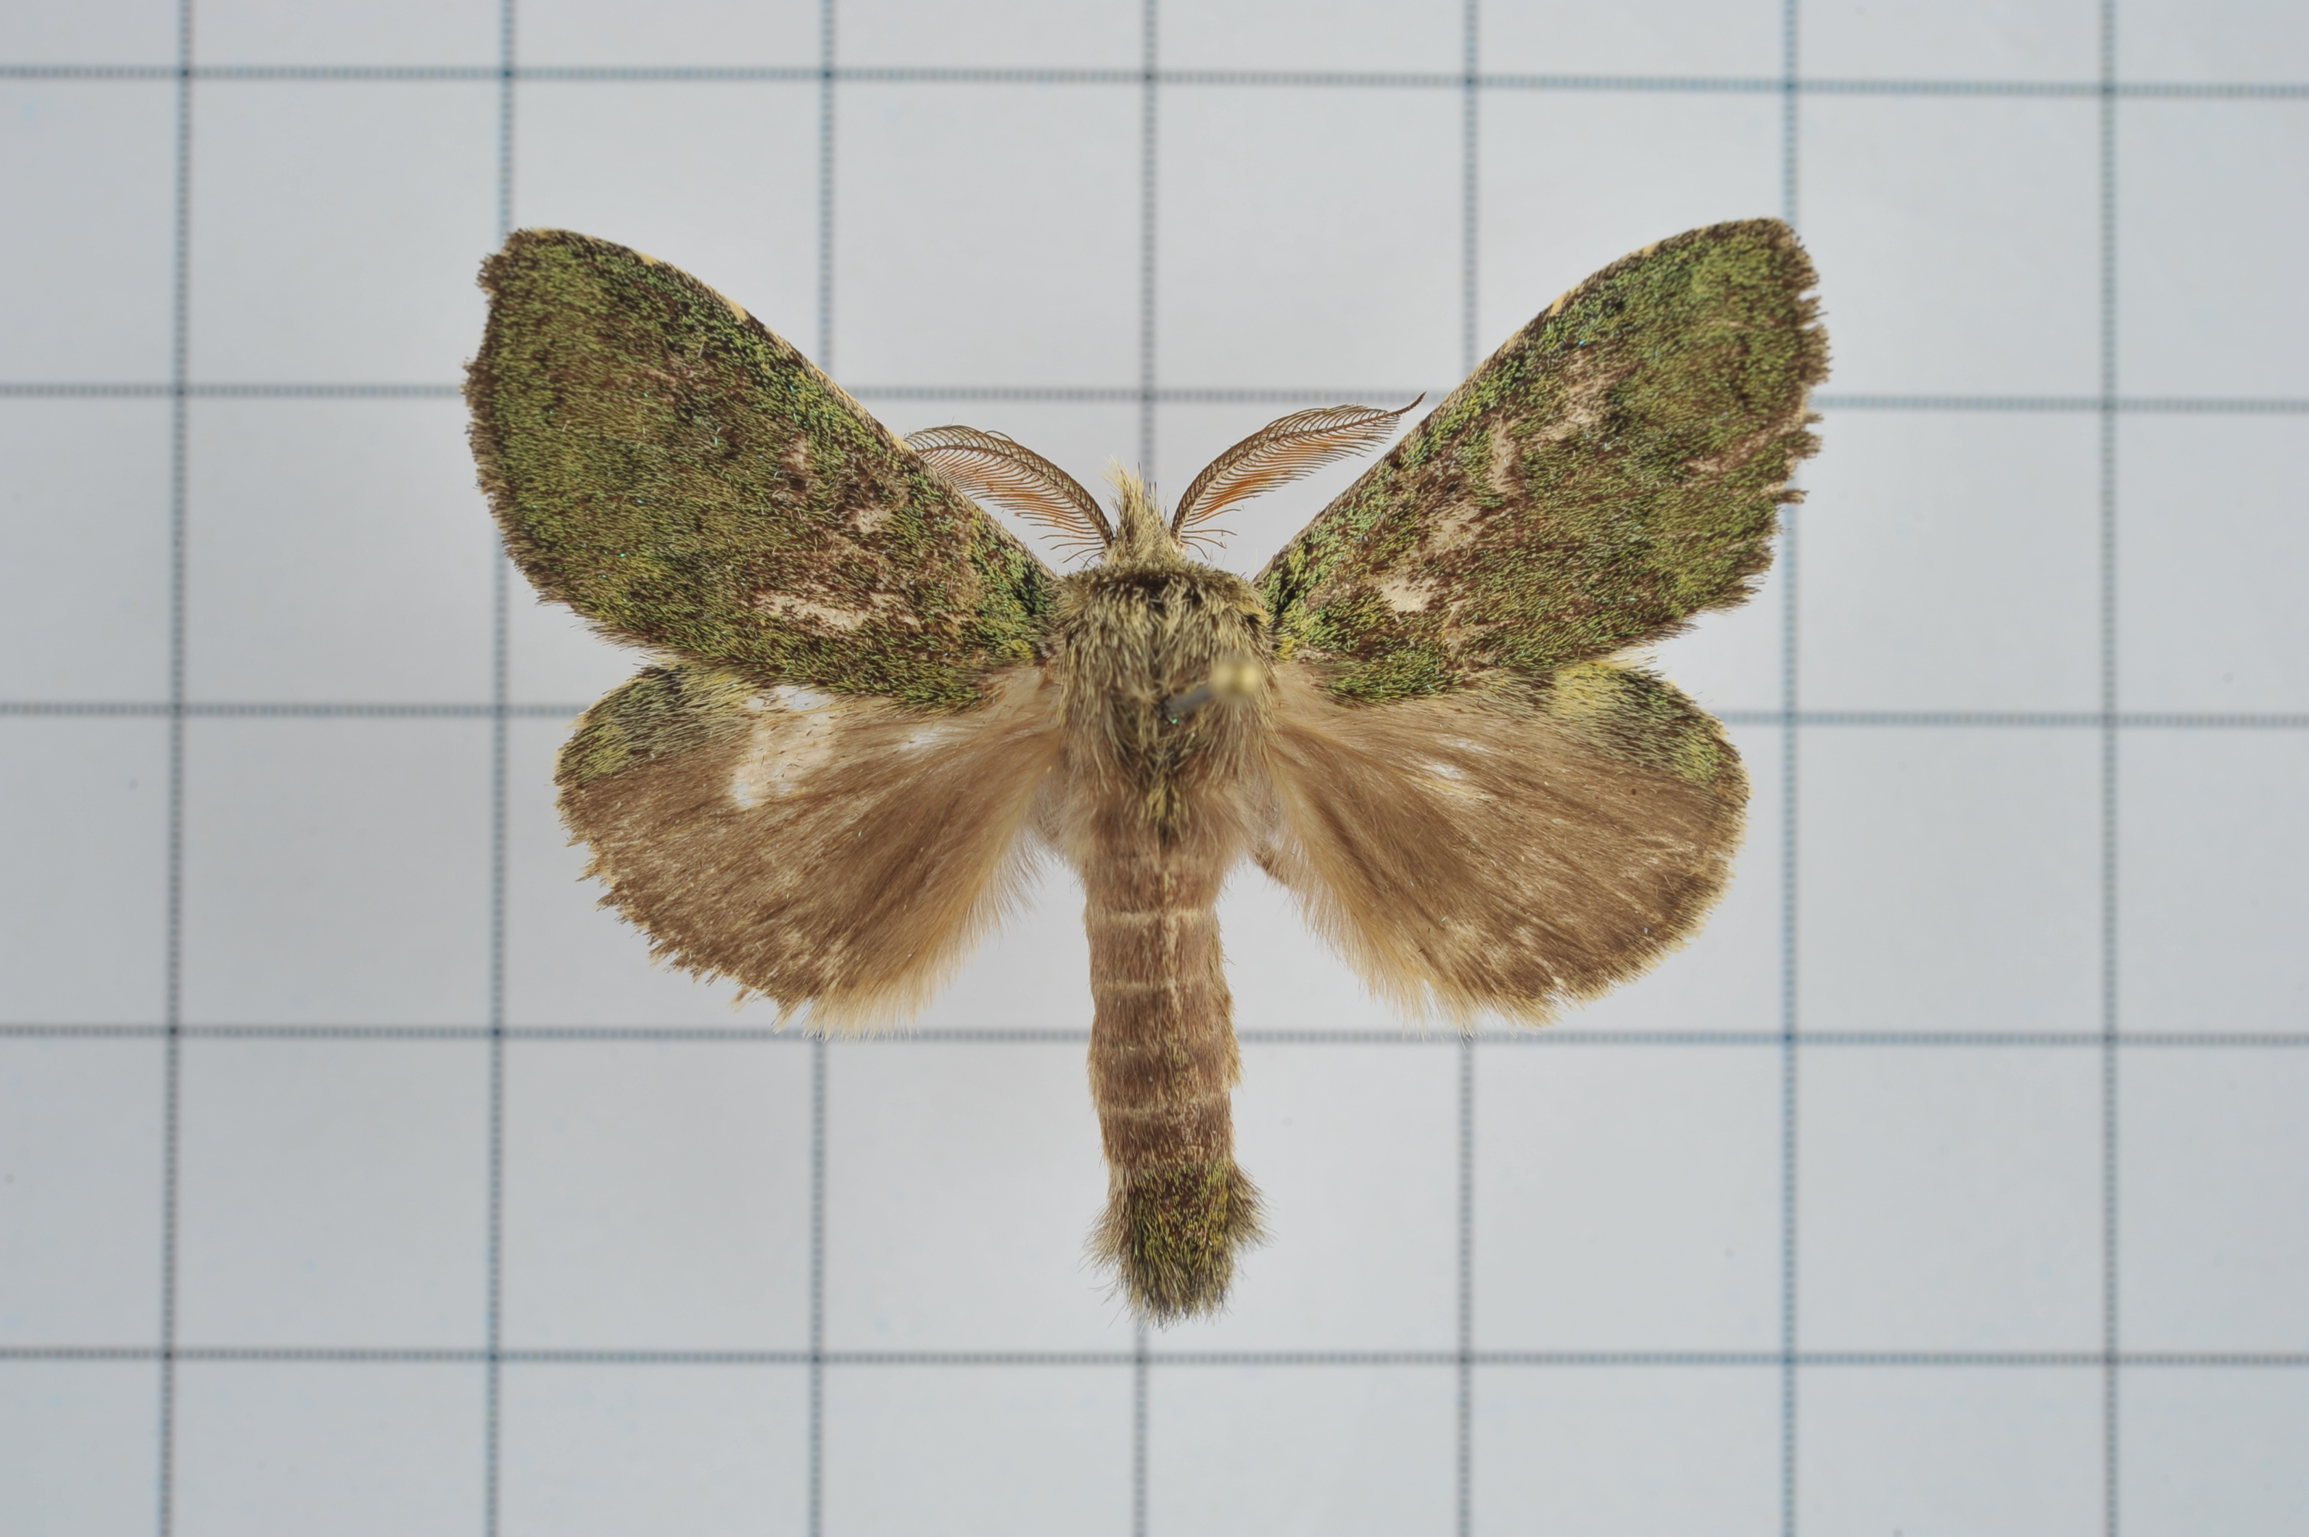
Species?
Syntypistis cyanea cyanea
